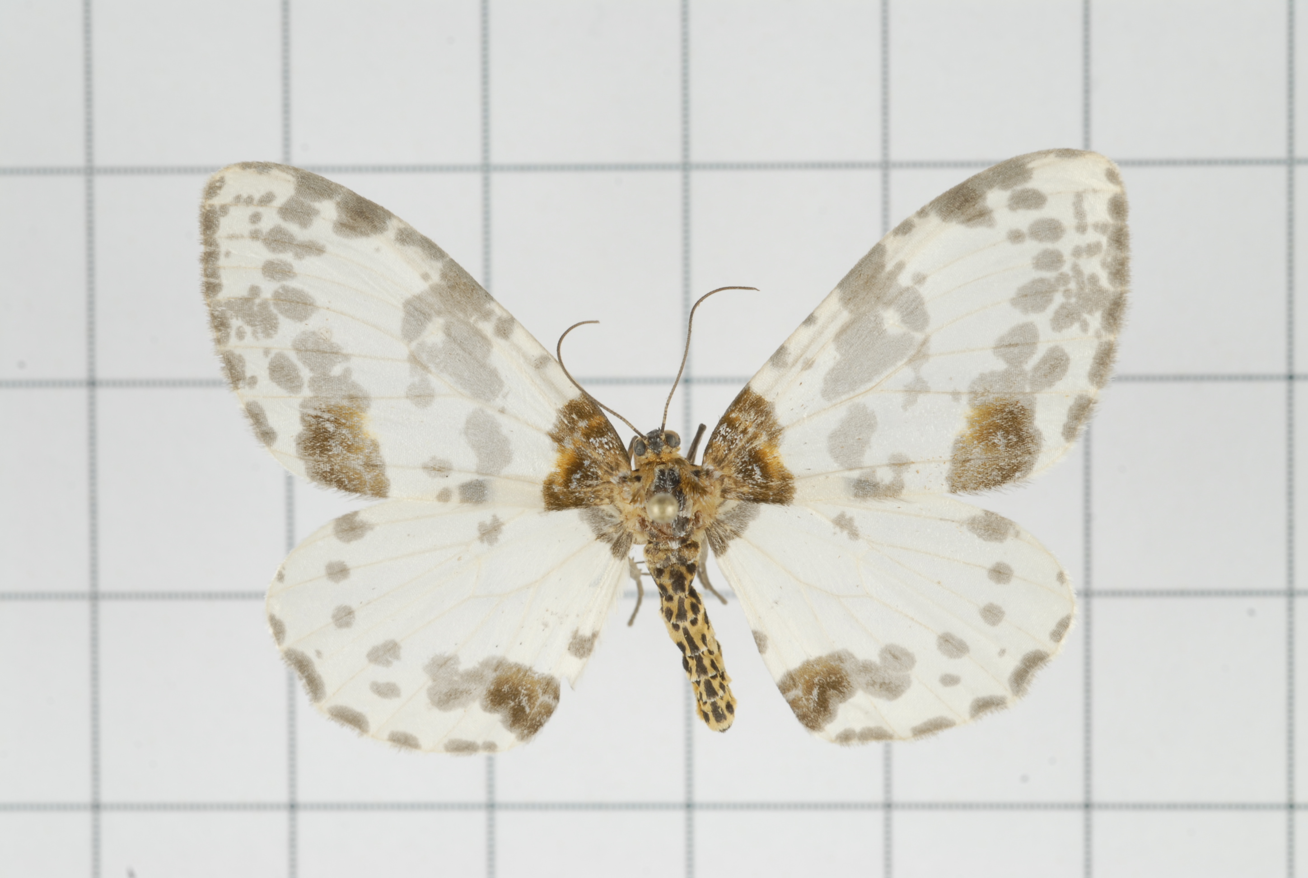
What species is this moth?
Abraxas adilluminata
